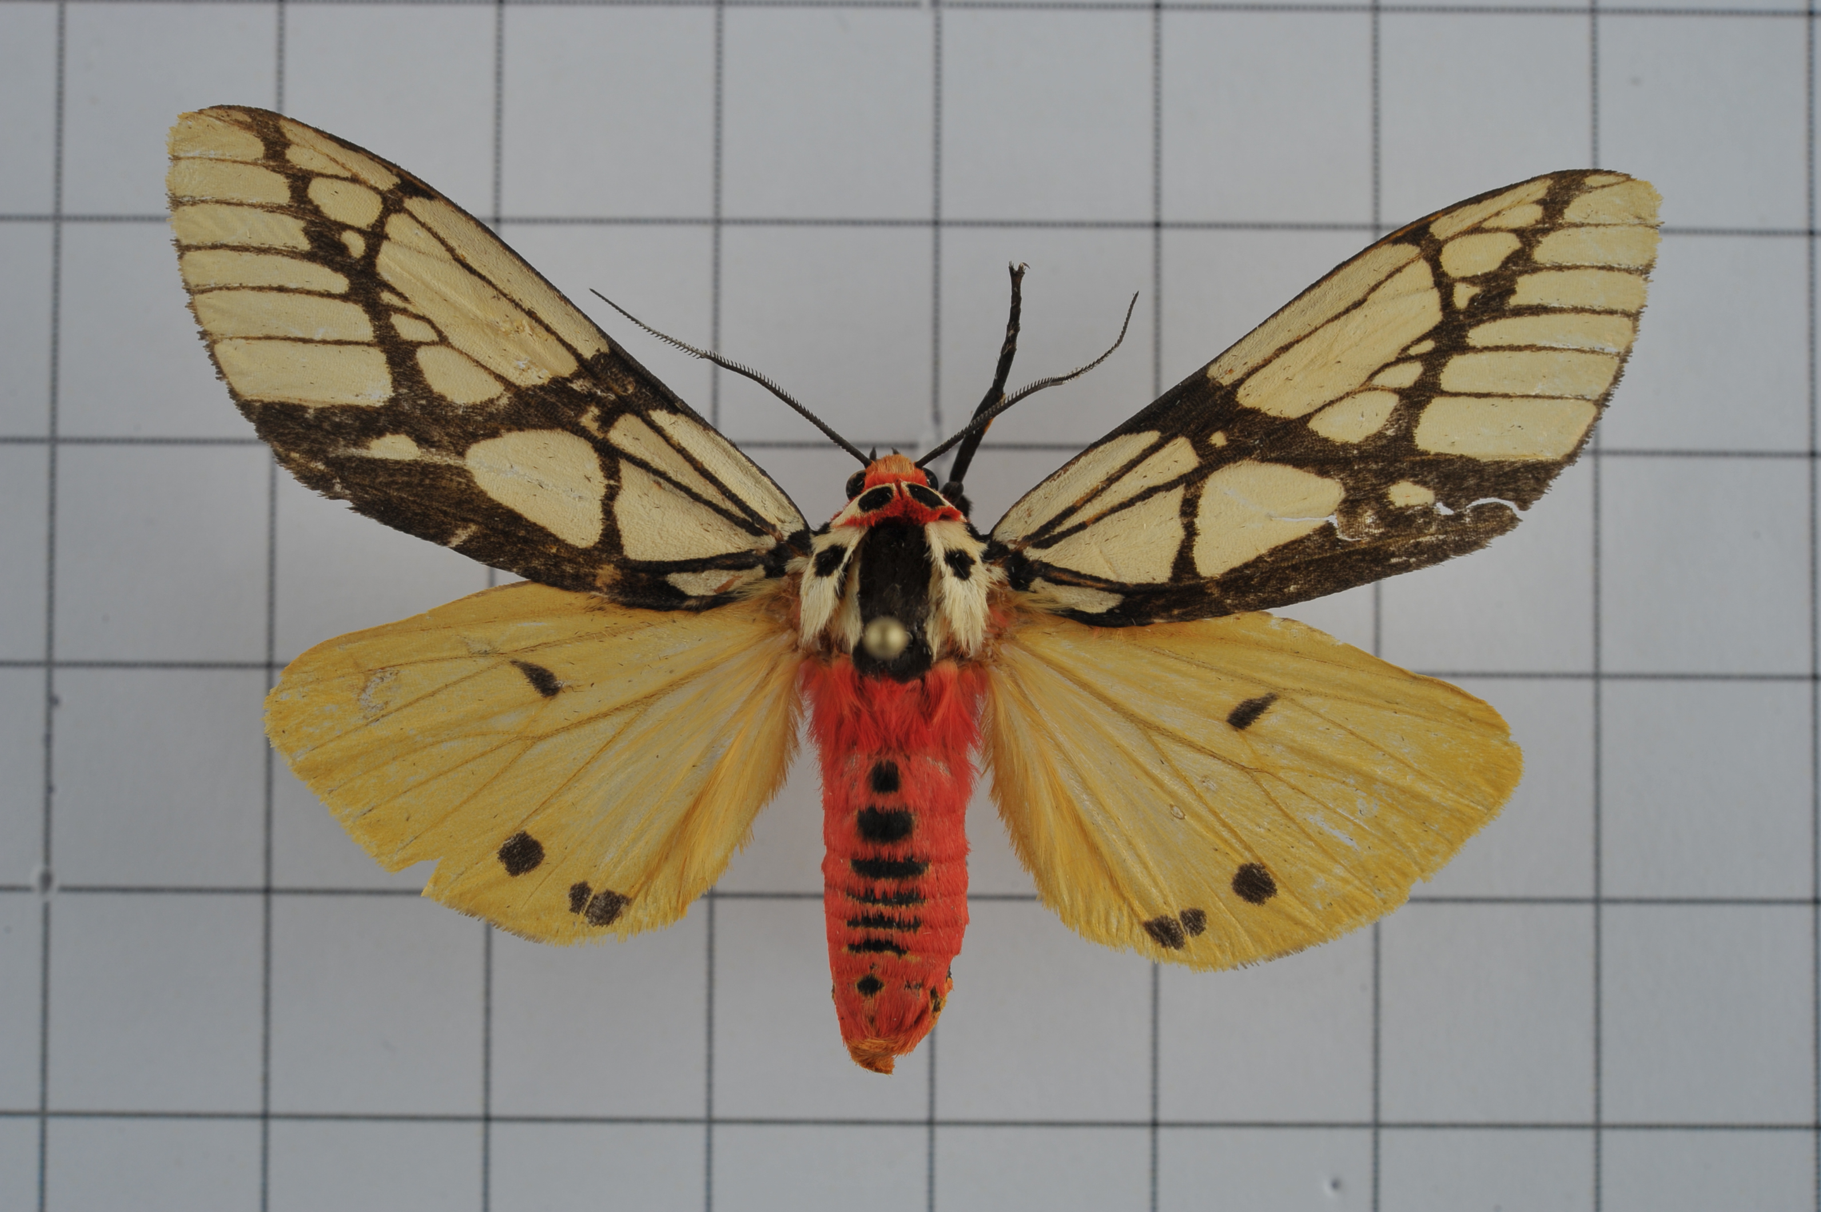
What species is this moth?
Areas galactina formosana
